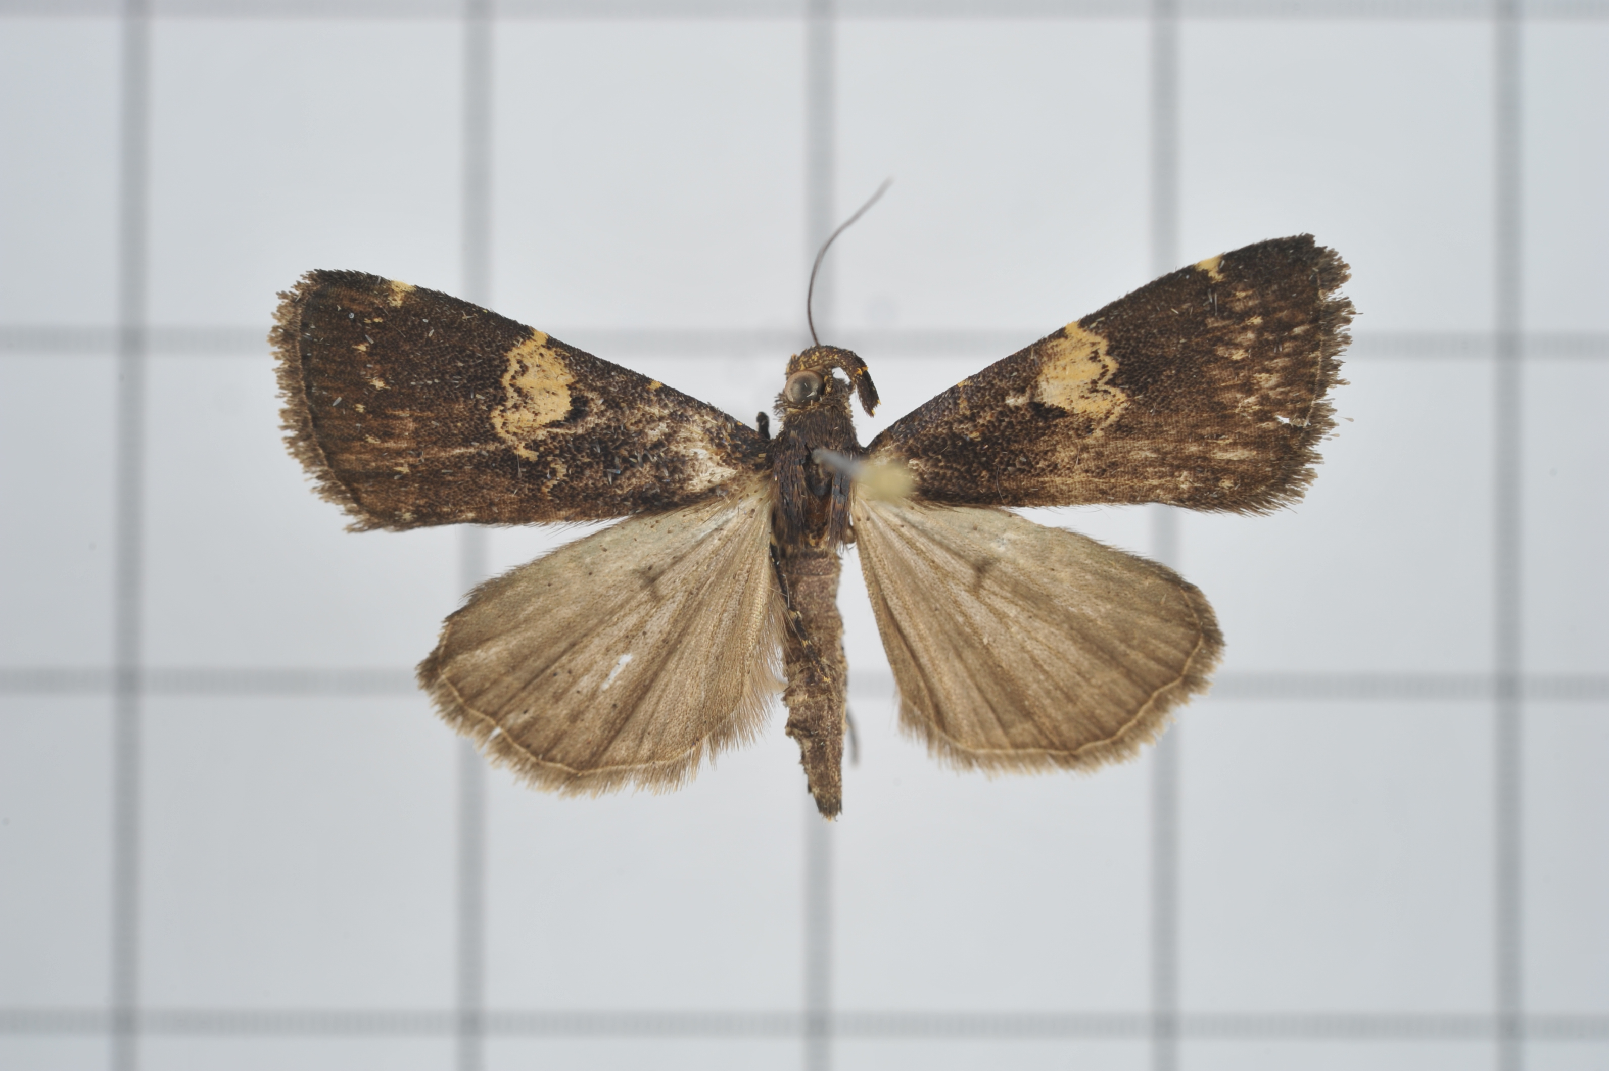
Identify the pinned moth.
Hydrillodes gravatalis
